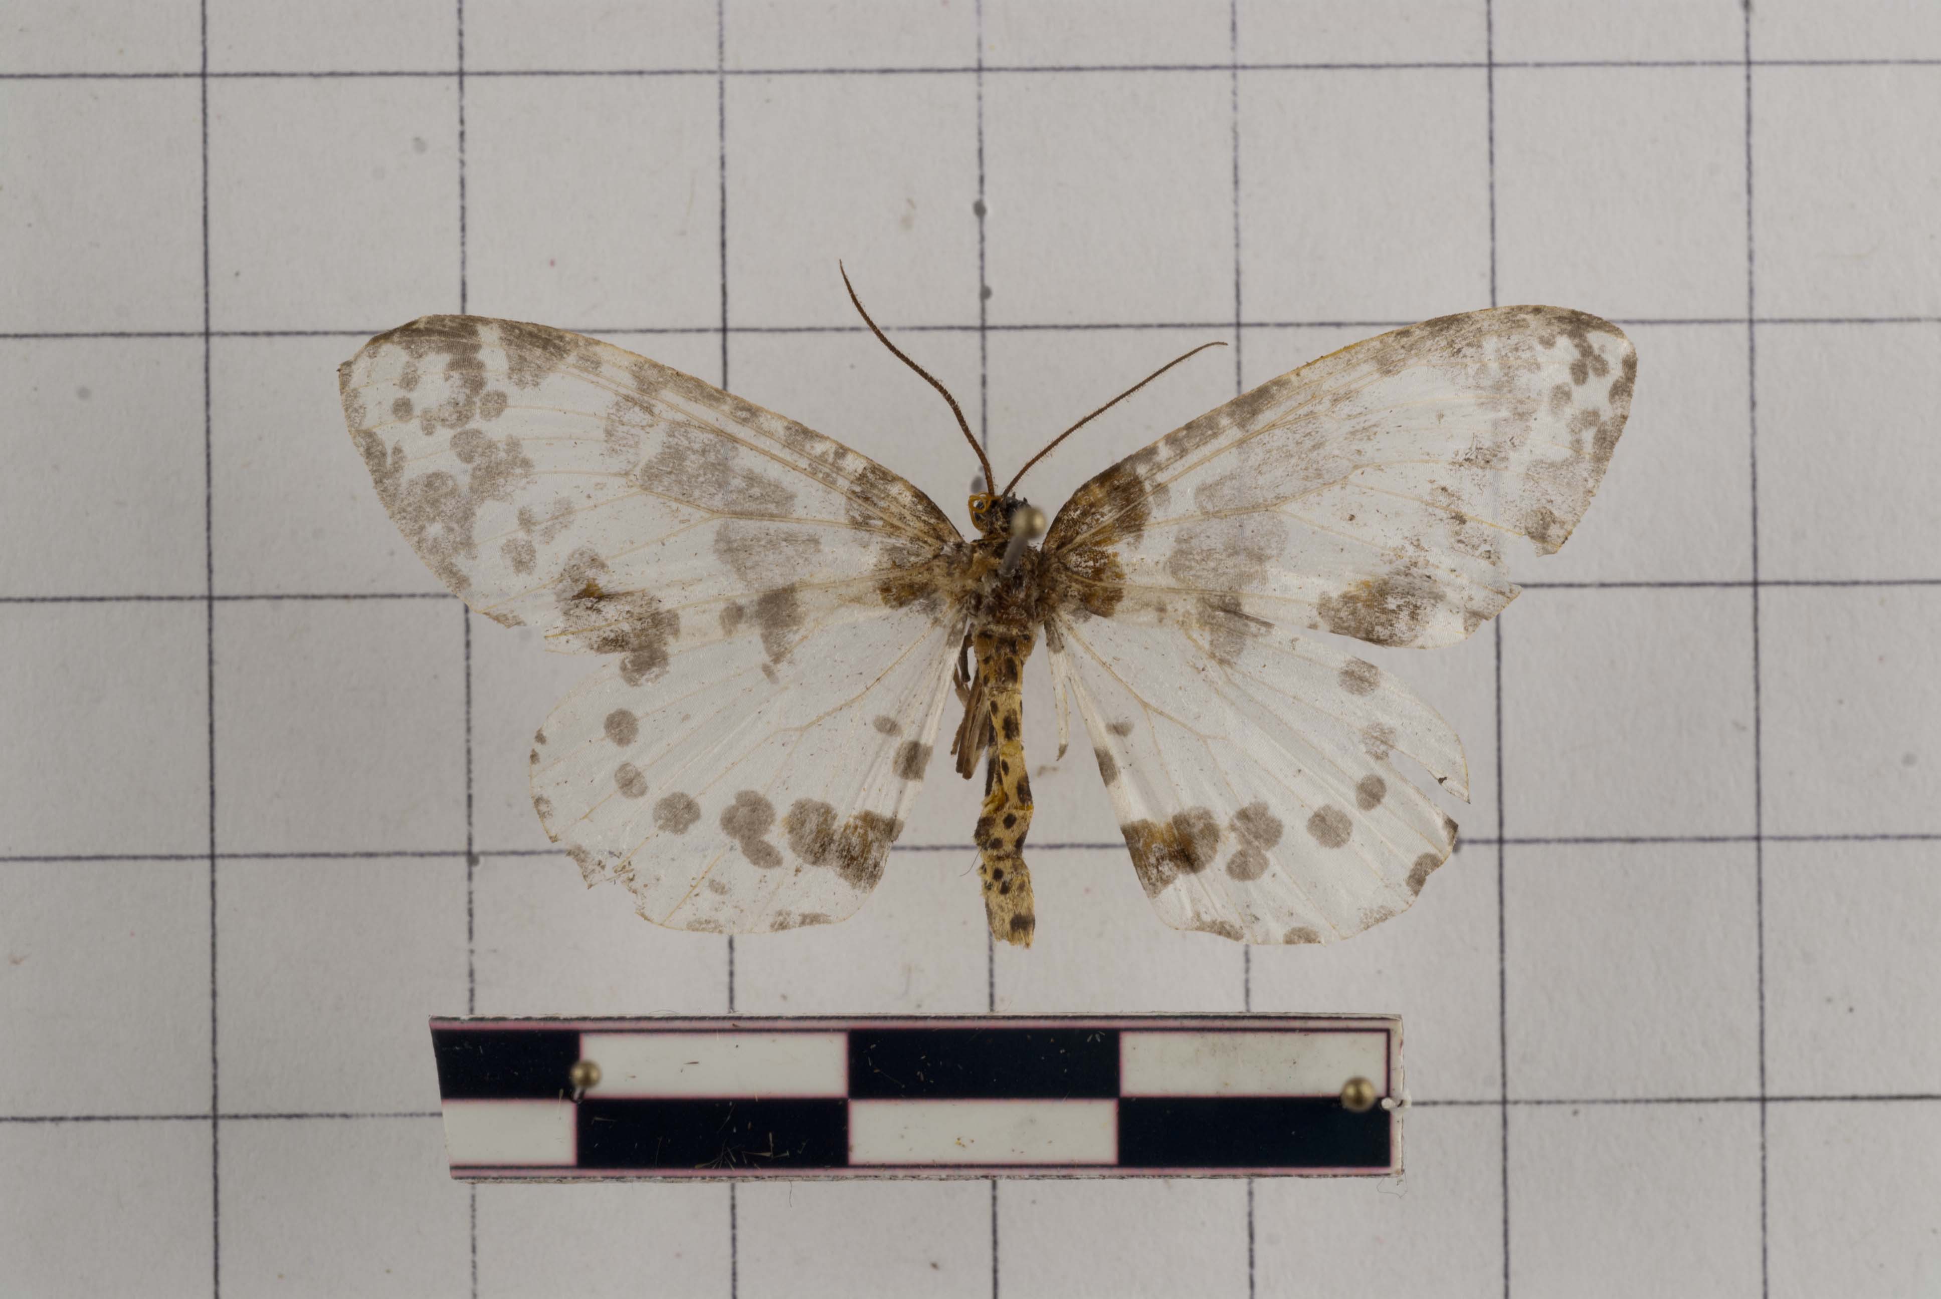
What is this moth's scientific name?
Abraxas adilluminata
